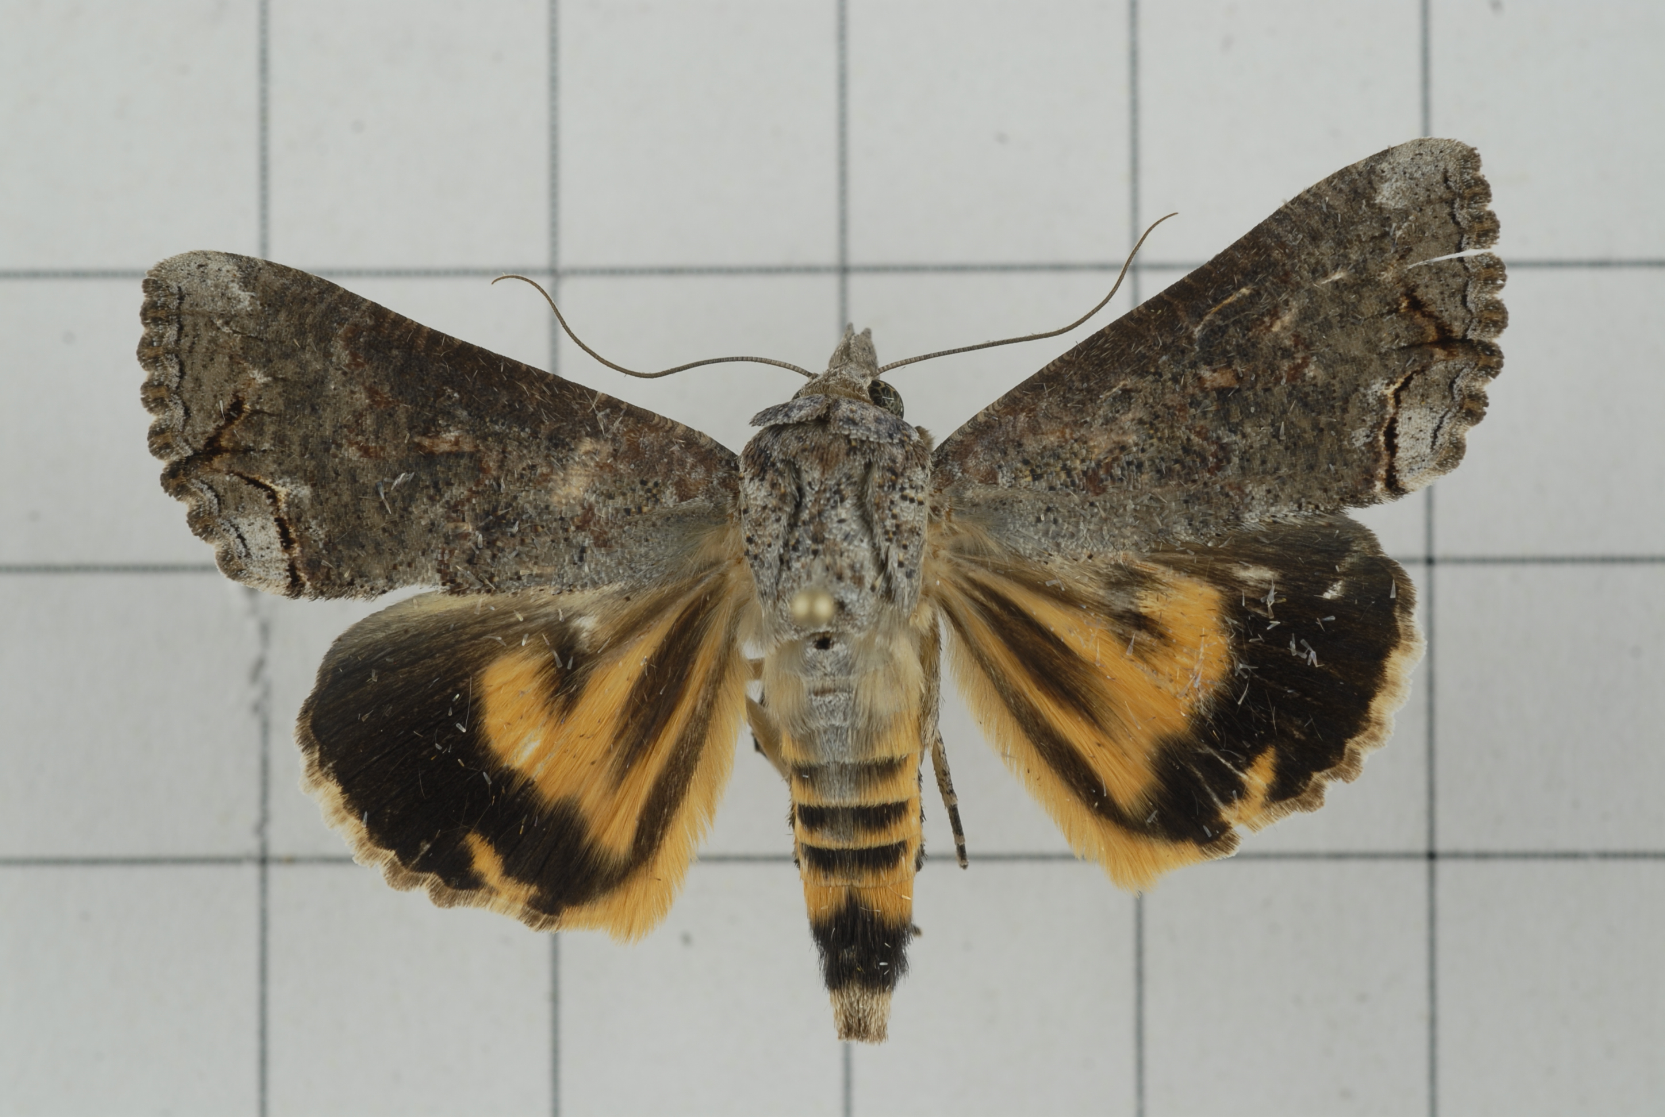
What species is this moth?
Hypocala deflorata deflorata
